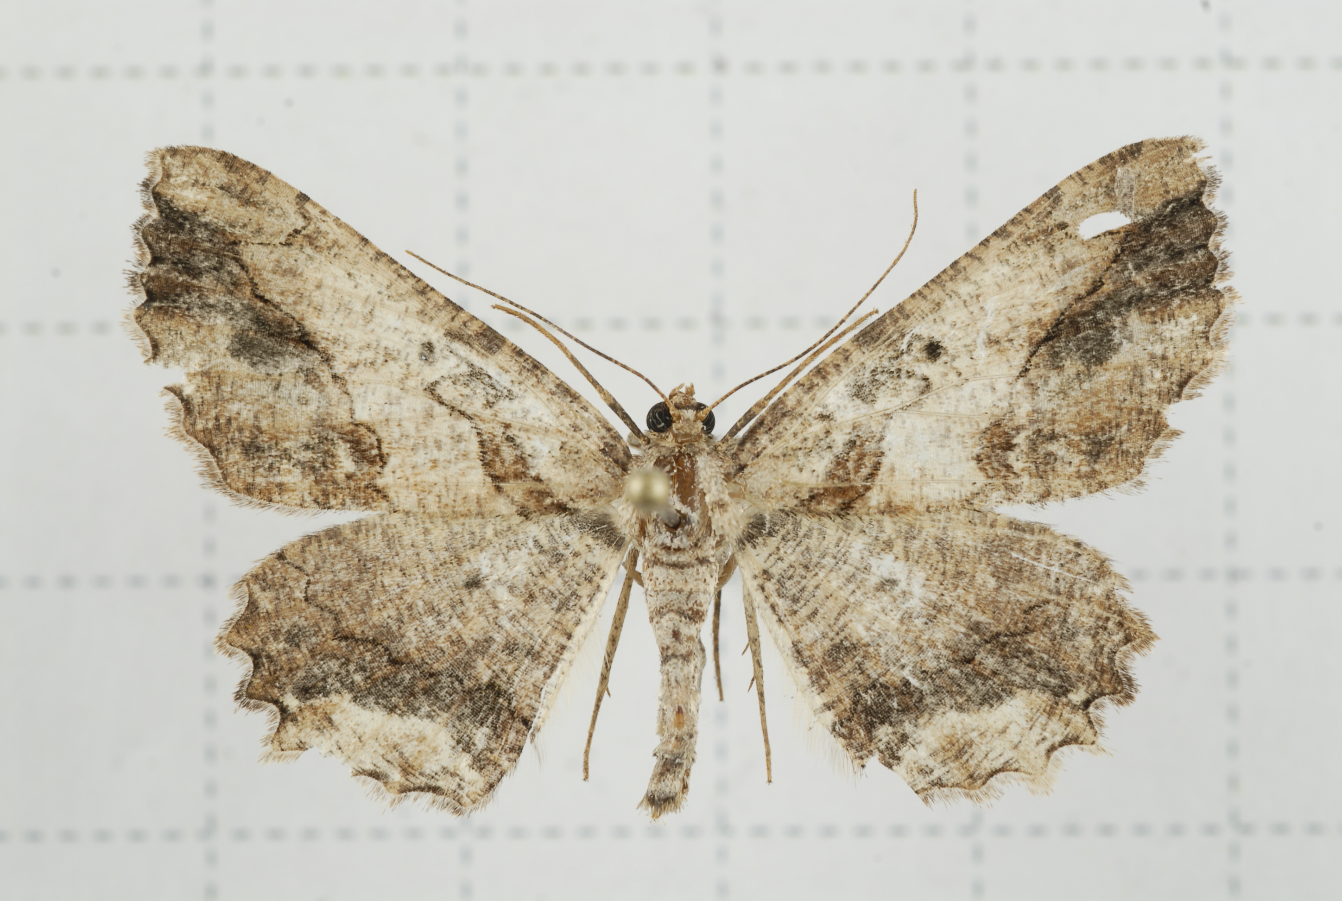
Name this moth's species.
Menophra anaplagiata
